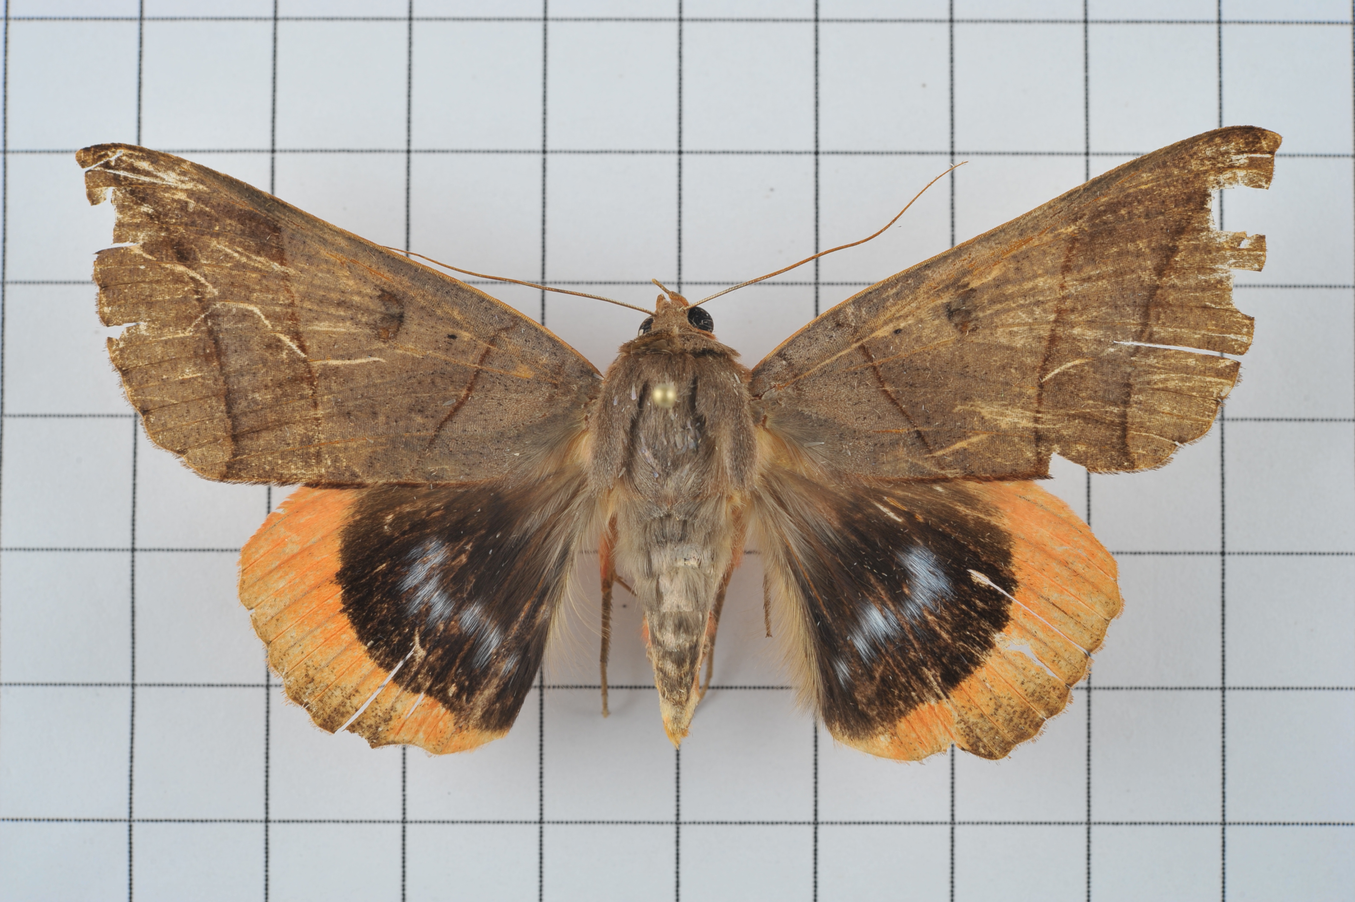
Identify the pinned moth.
Thyas juno
